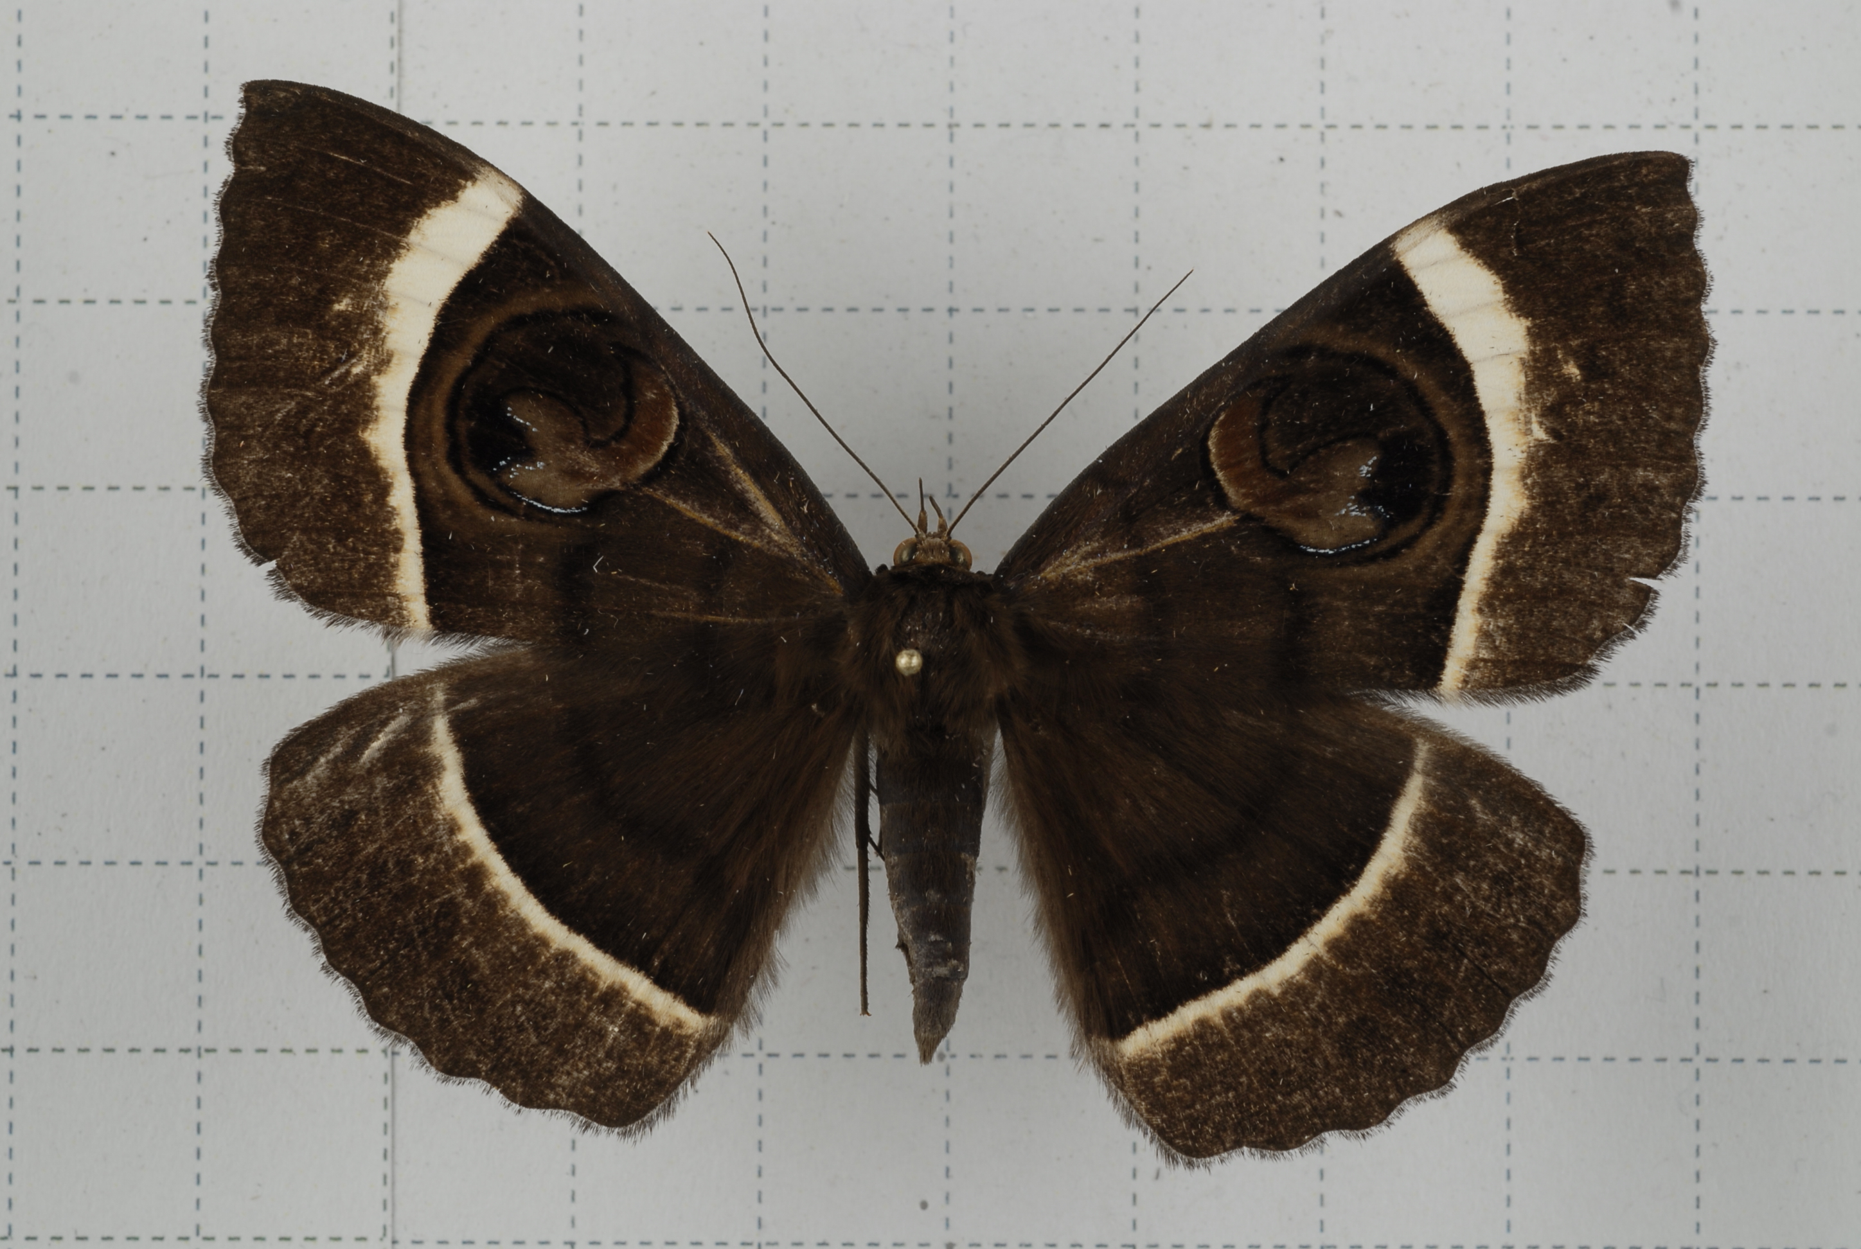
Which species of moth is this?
Erebus gemmans
